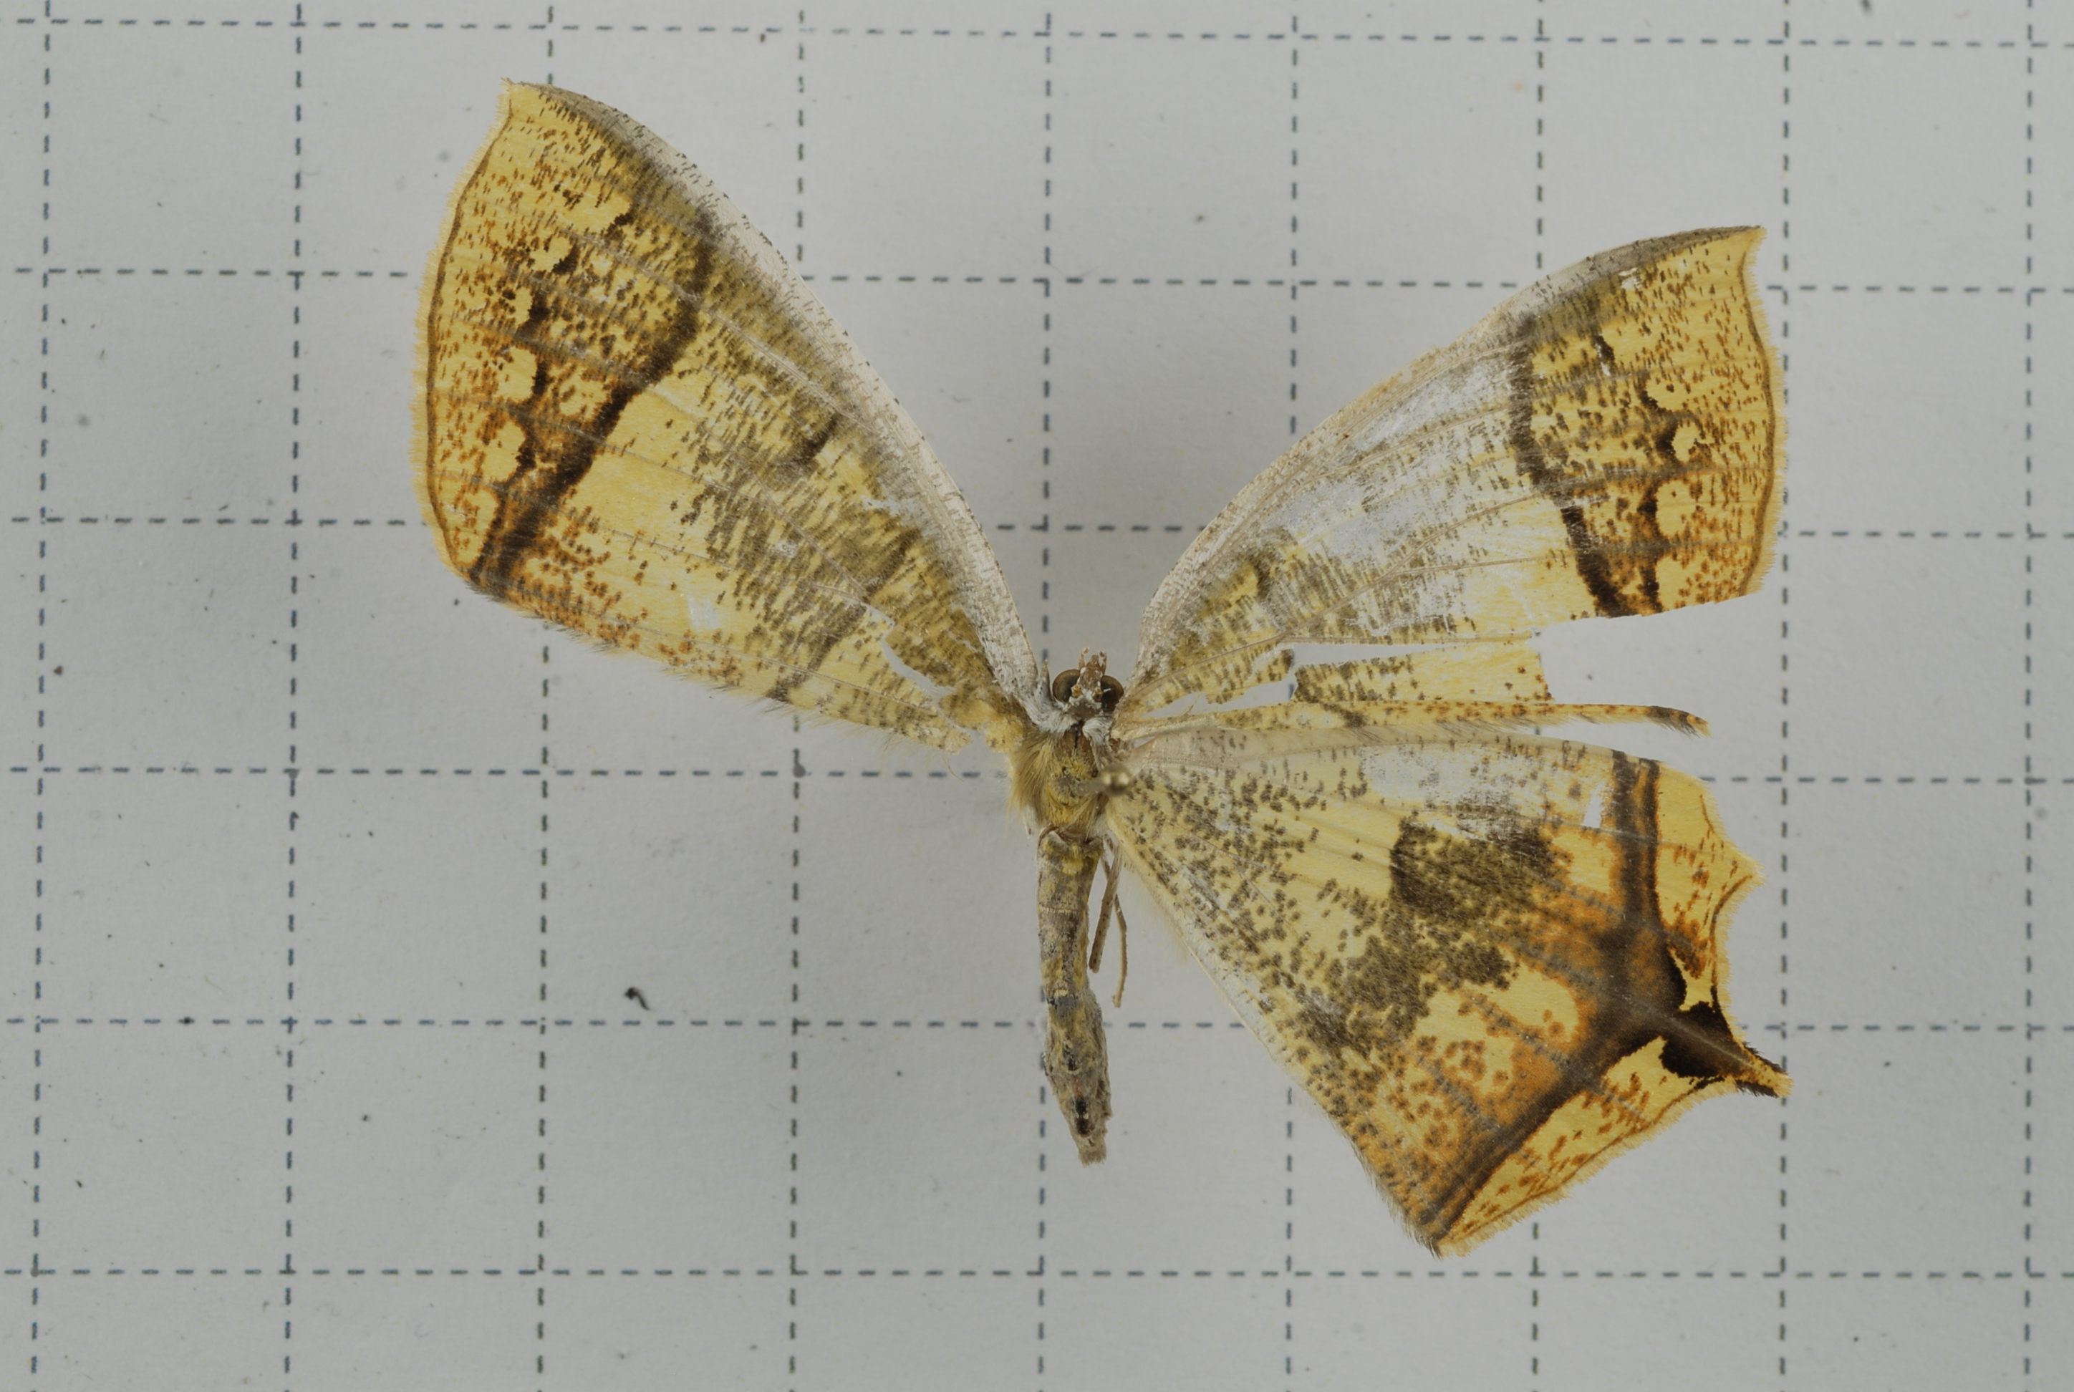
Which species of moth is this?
Thinopteryx nebulosa
